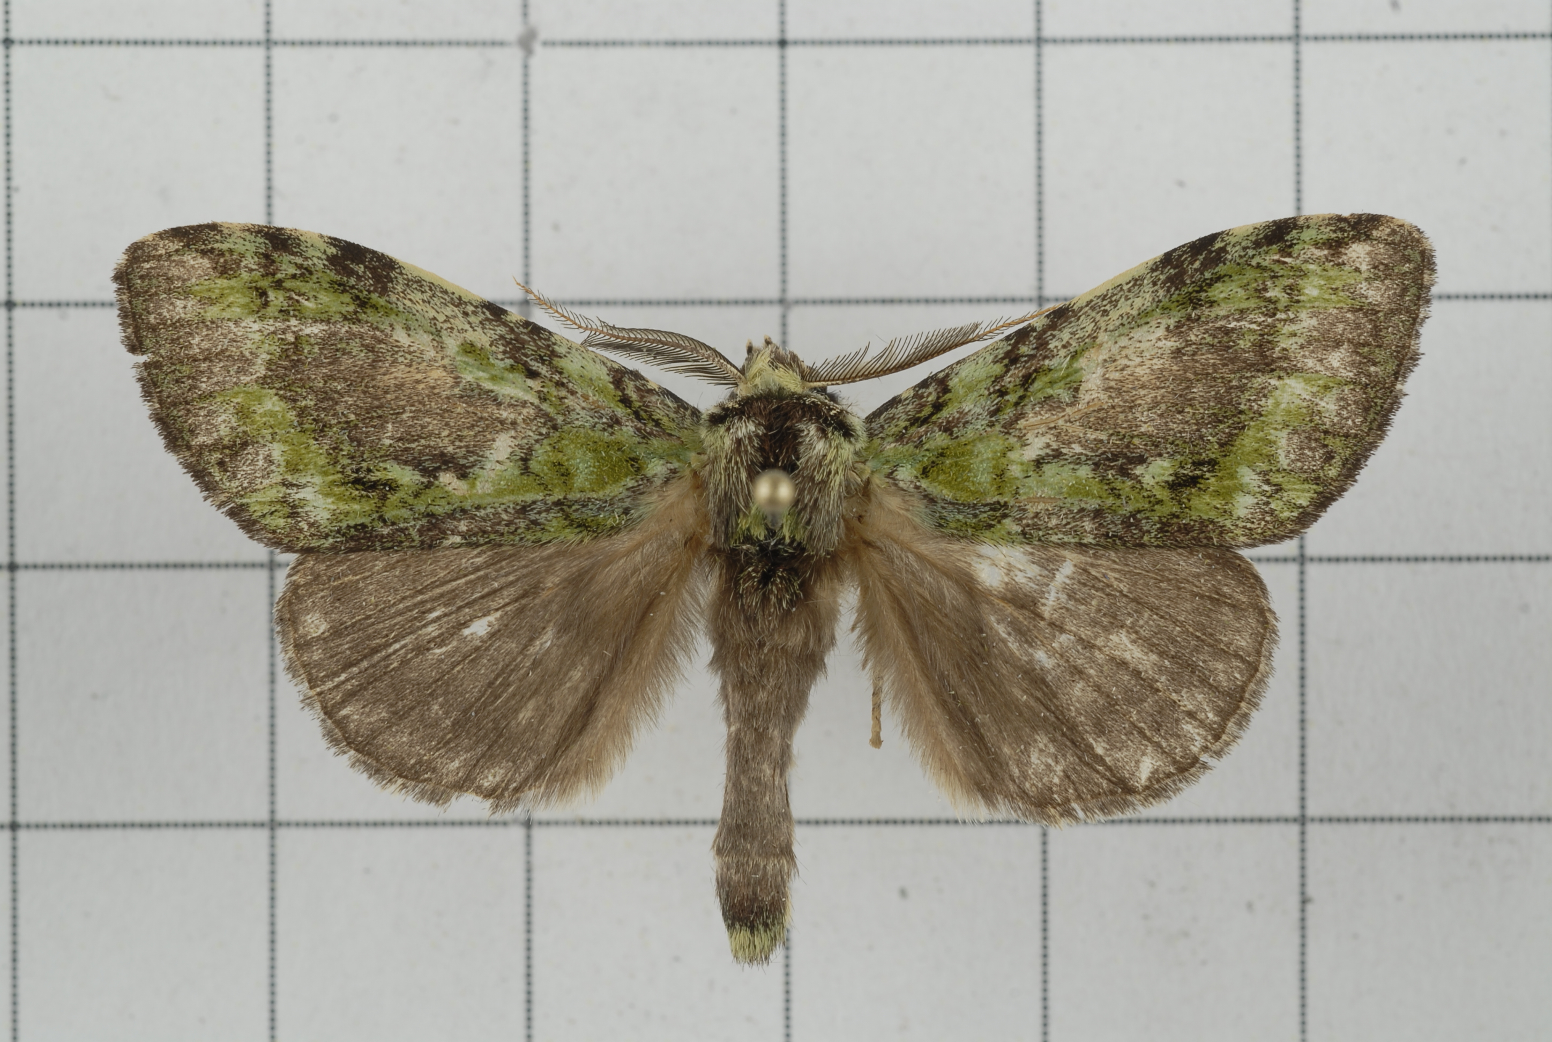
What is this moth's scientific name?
Somera viridifusca viridifusca
